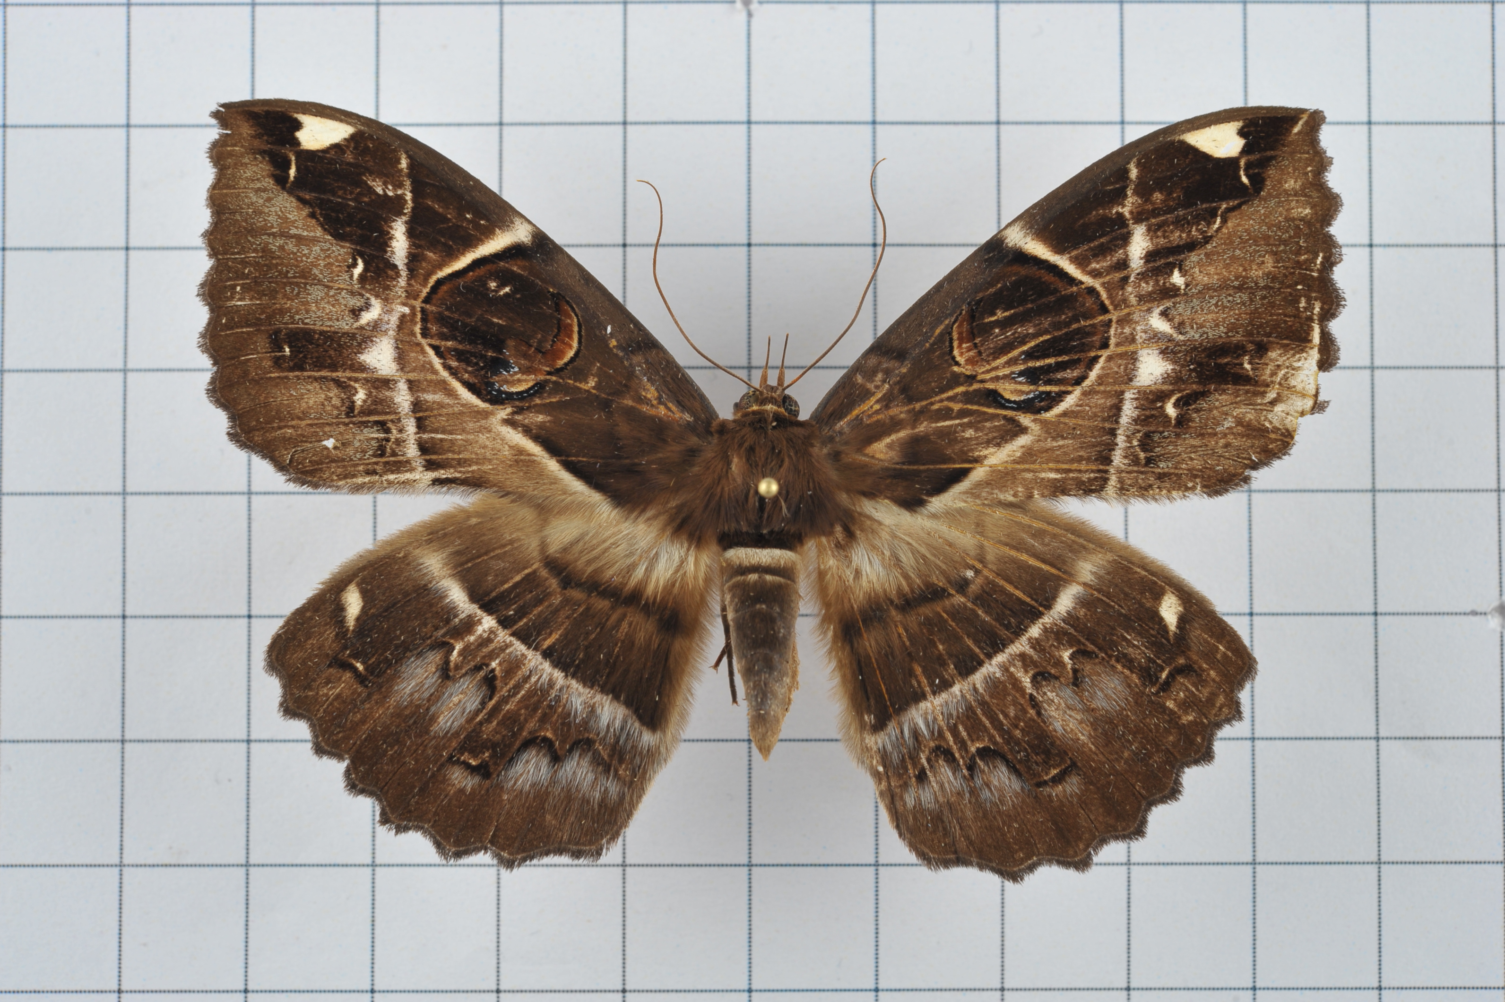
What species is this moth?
Erebus ephesperis
